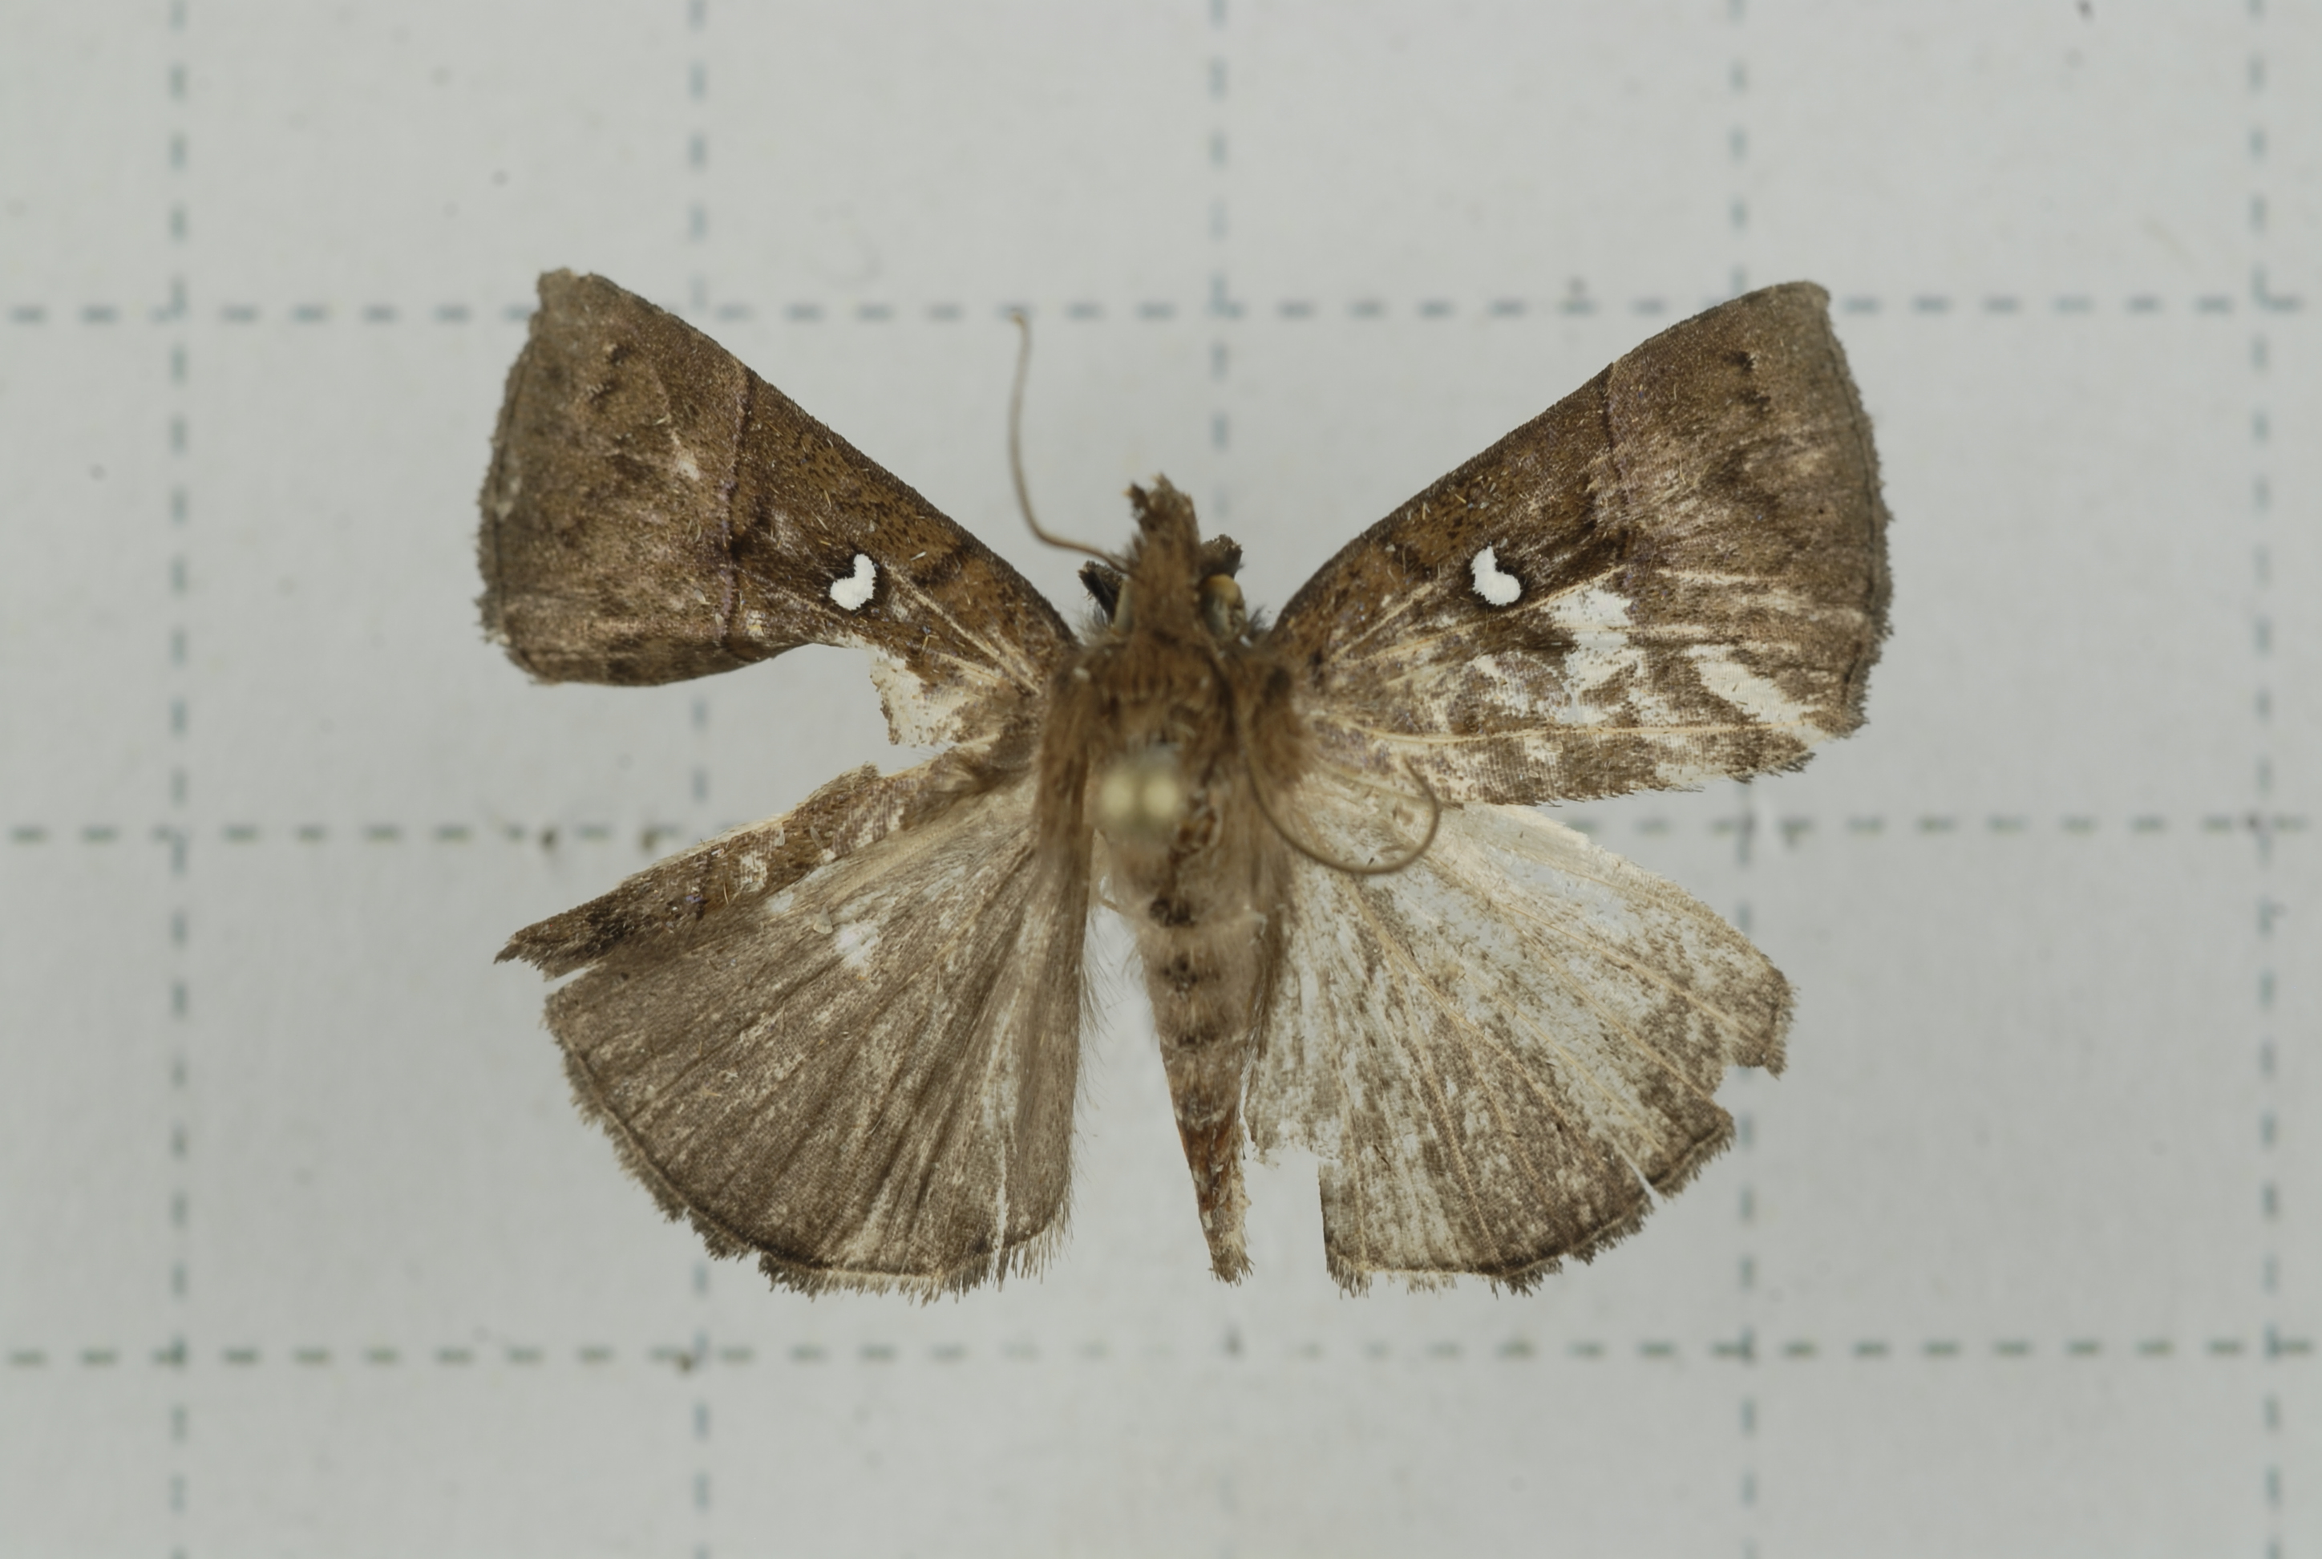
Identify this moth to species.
Hypena albopunctalis
